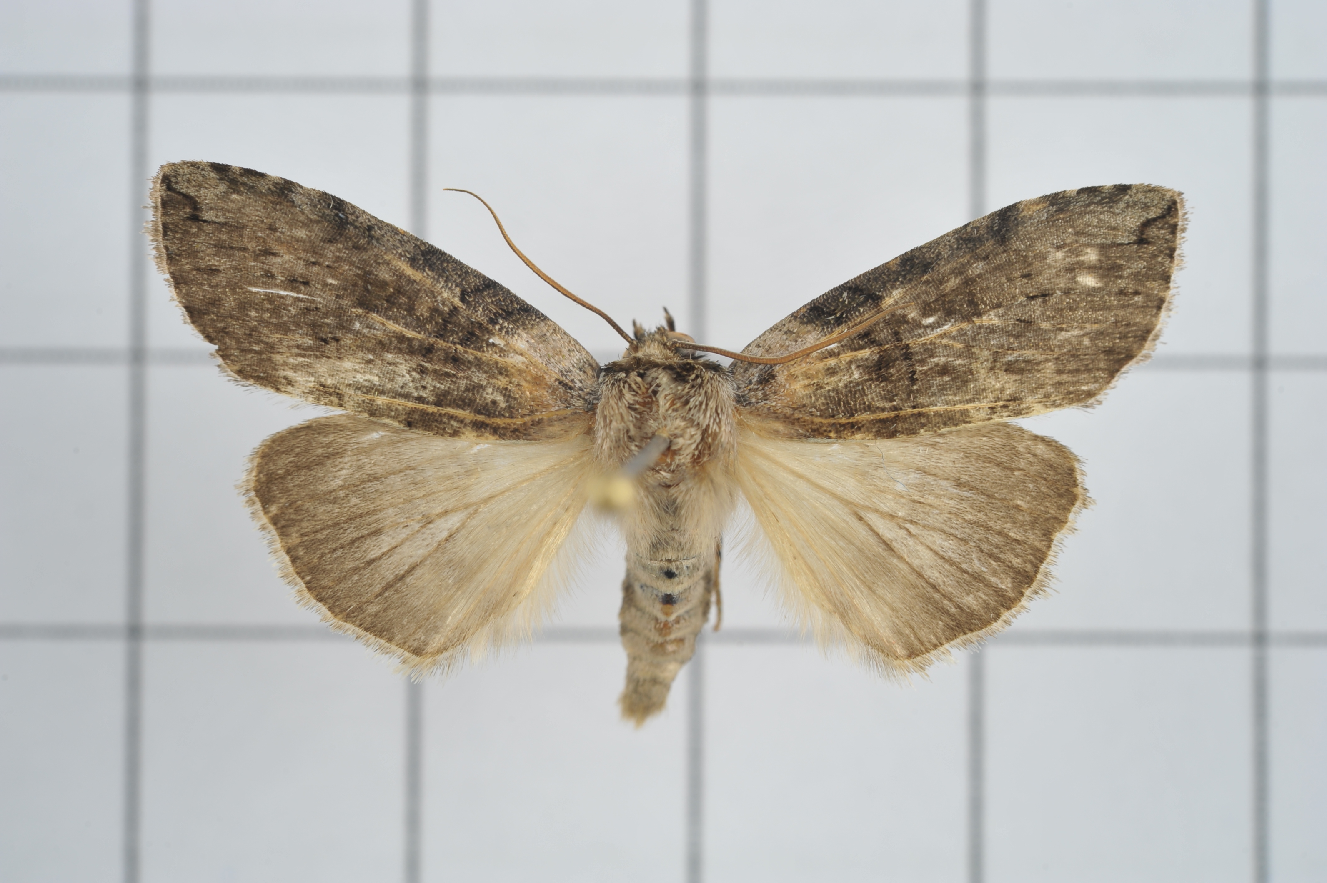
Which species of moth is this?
Horipsestis aenea aenea
